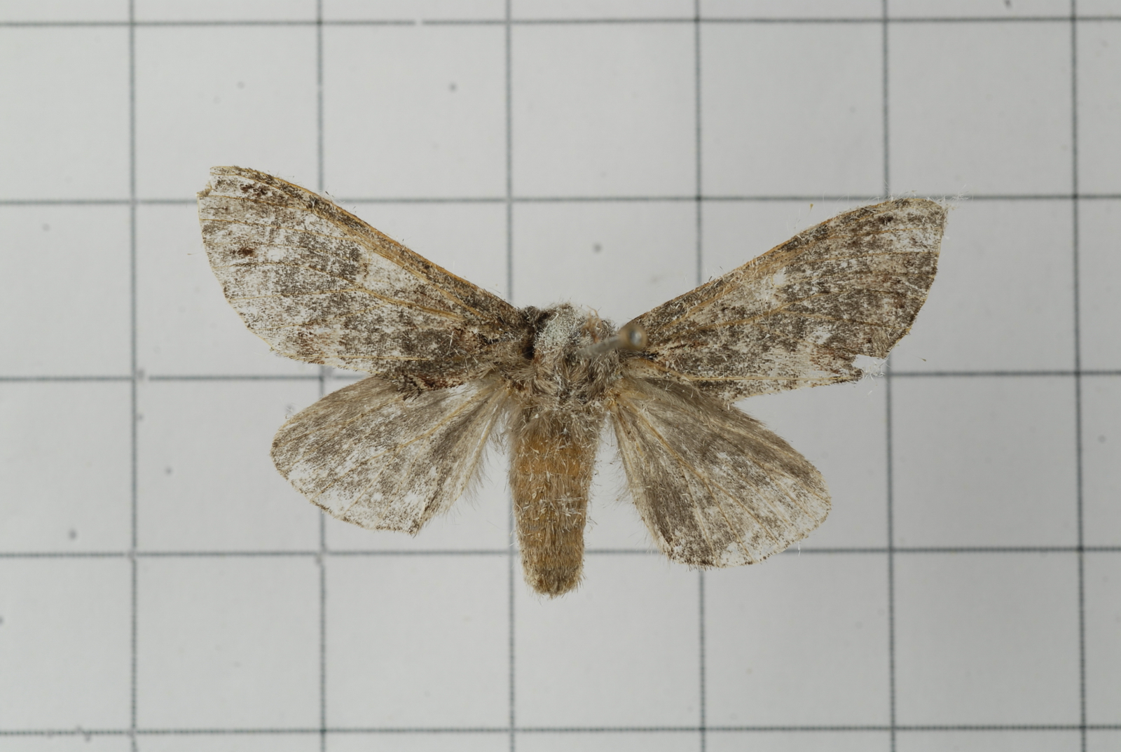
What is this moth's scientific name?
Notodonta griseotincta
